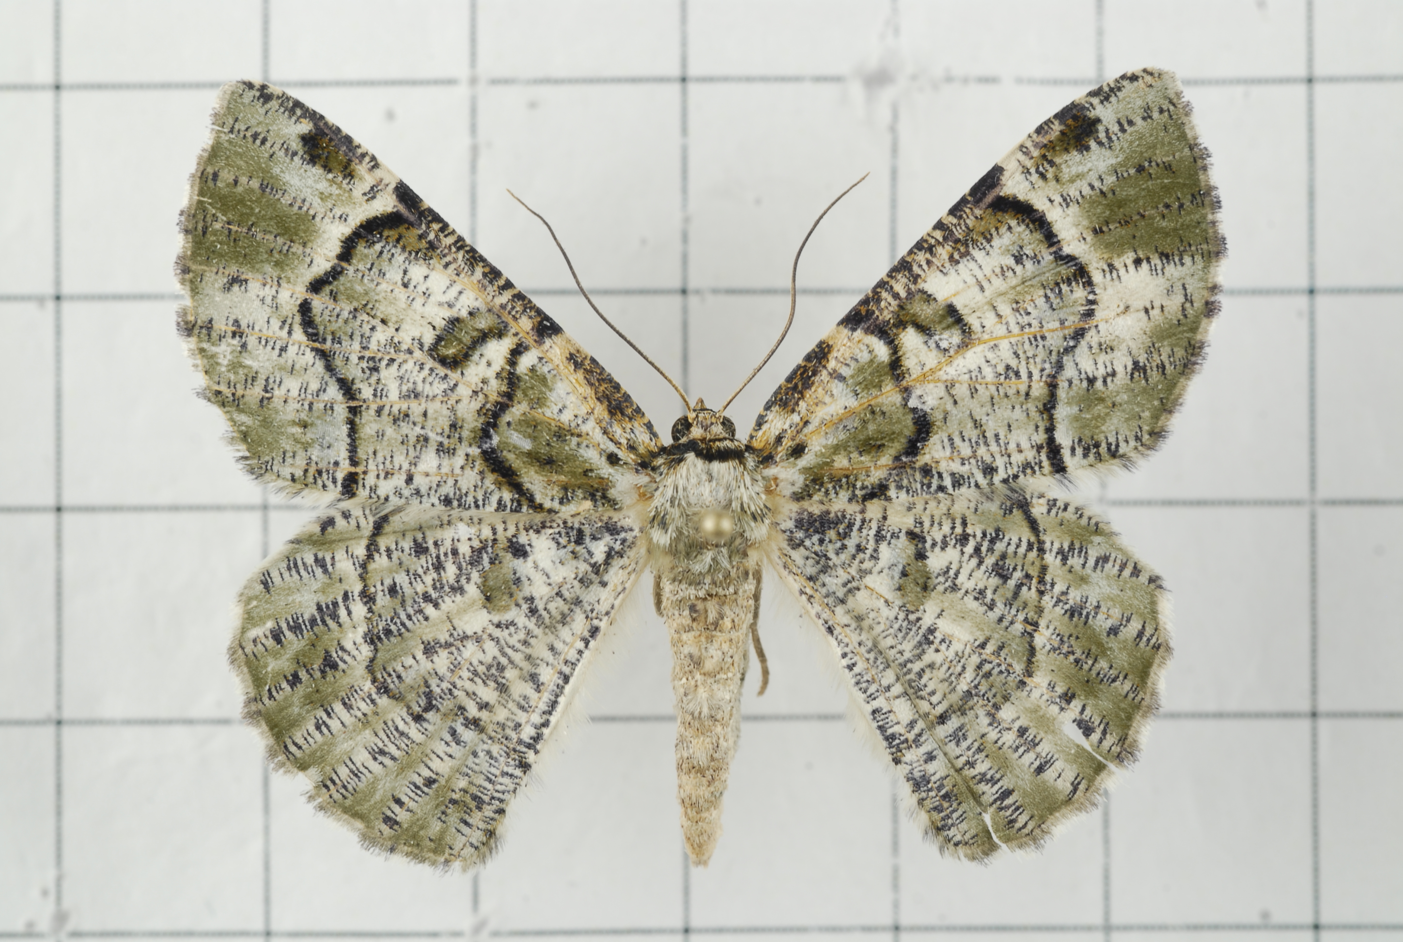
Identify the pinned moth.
Metallolophia arenaria
